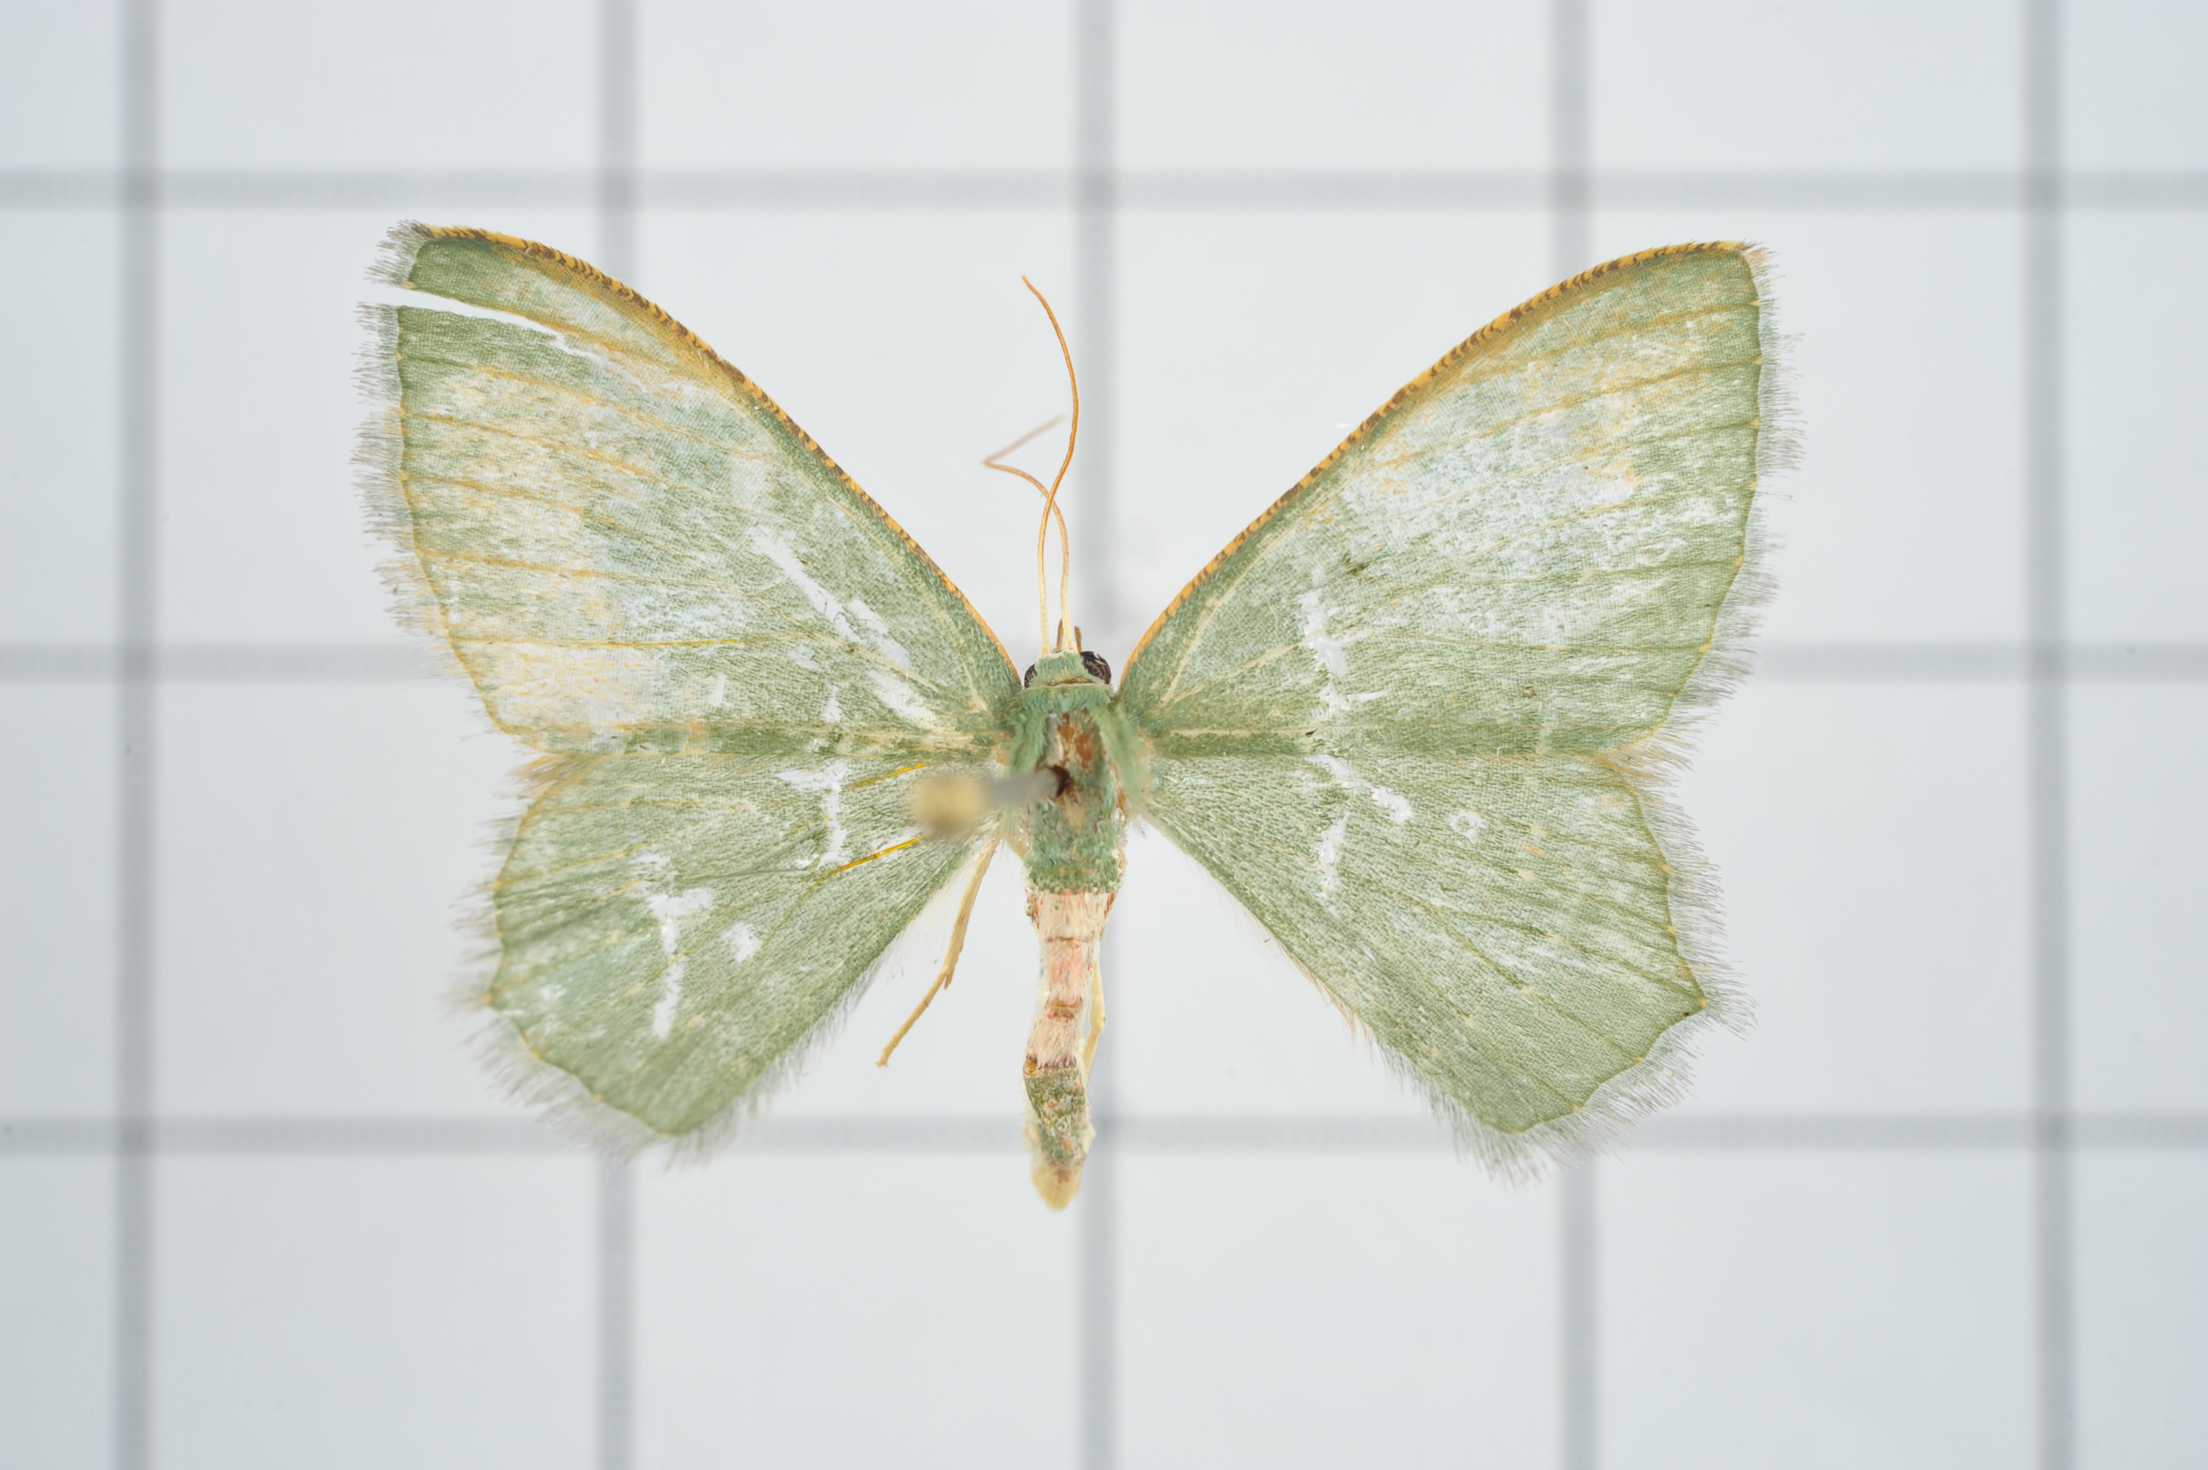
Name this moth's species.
Chlorissa arcana
